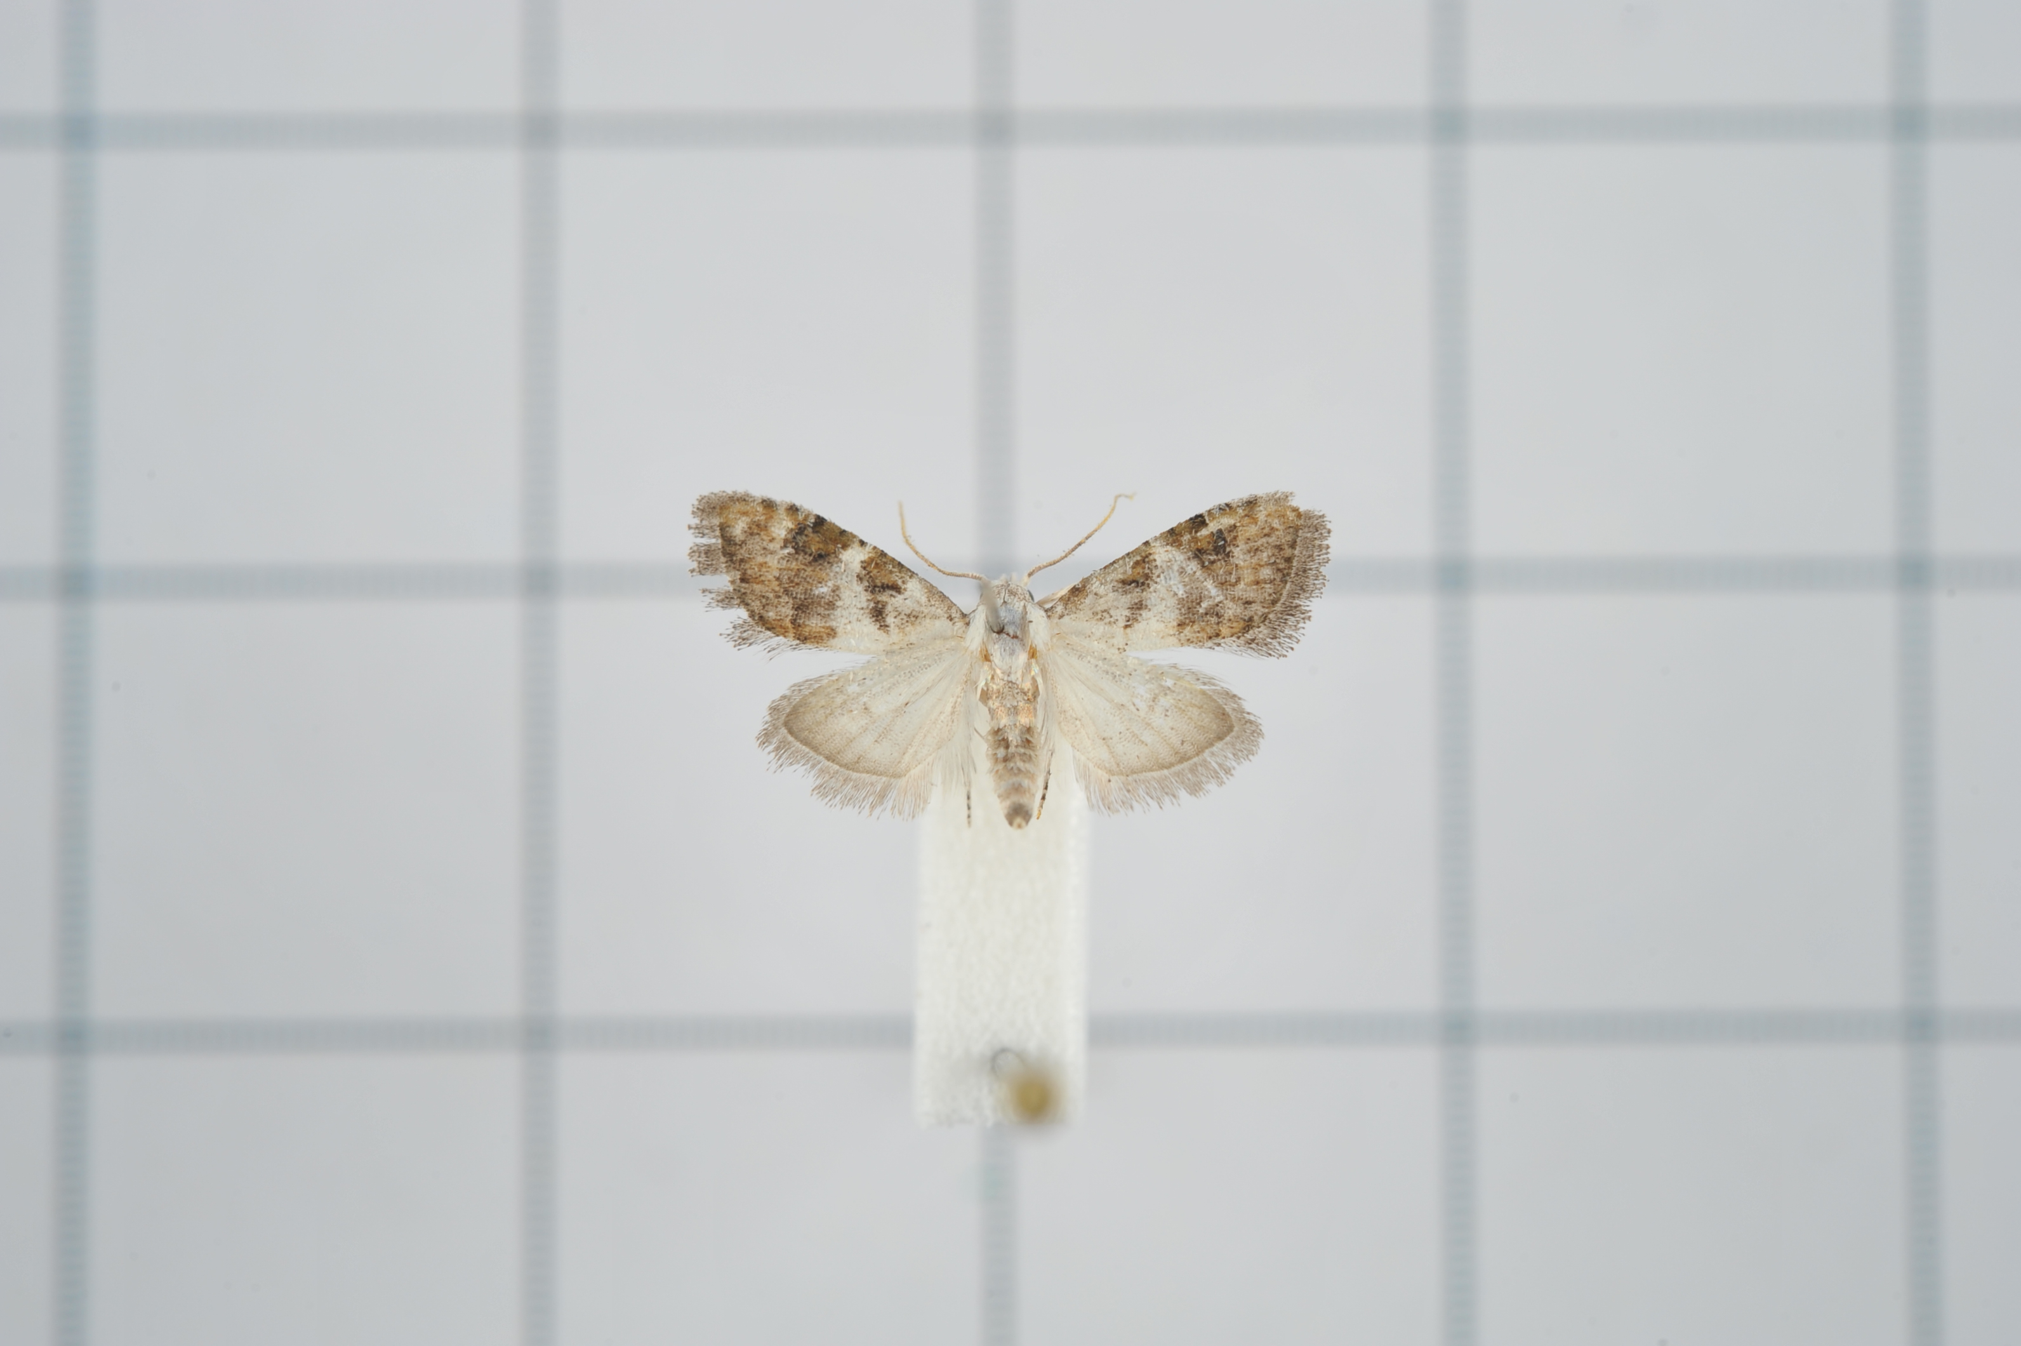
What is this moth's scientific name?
Nola lucidalis nephodes
